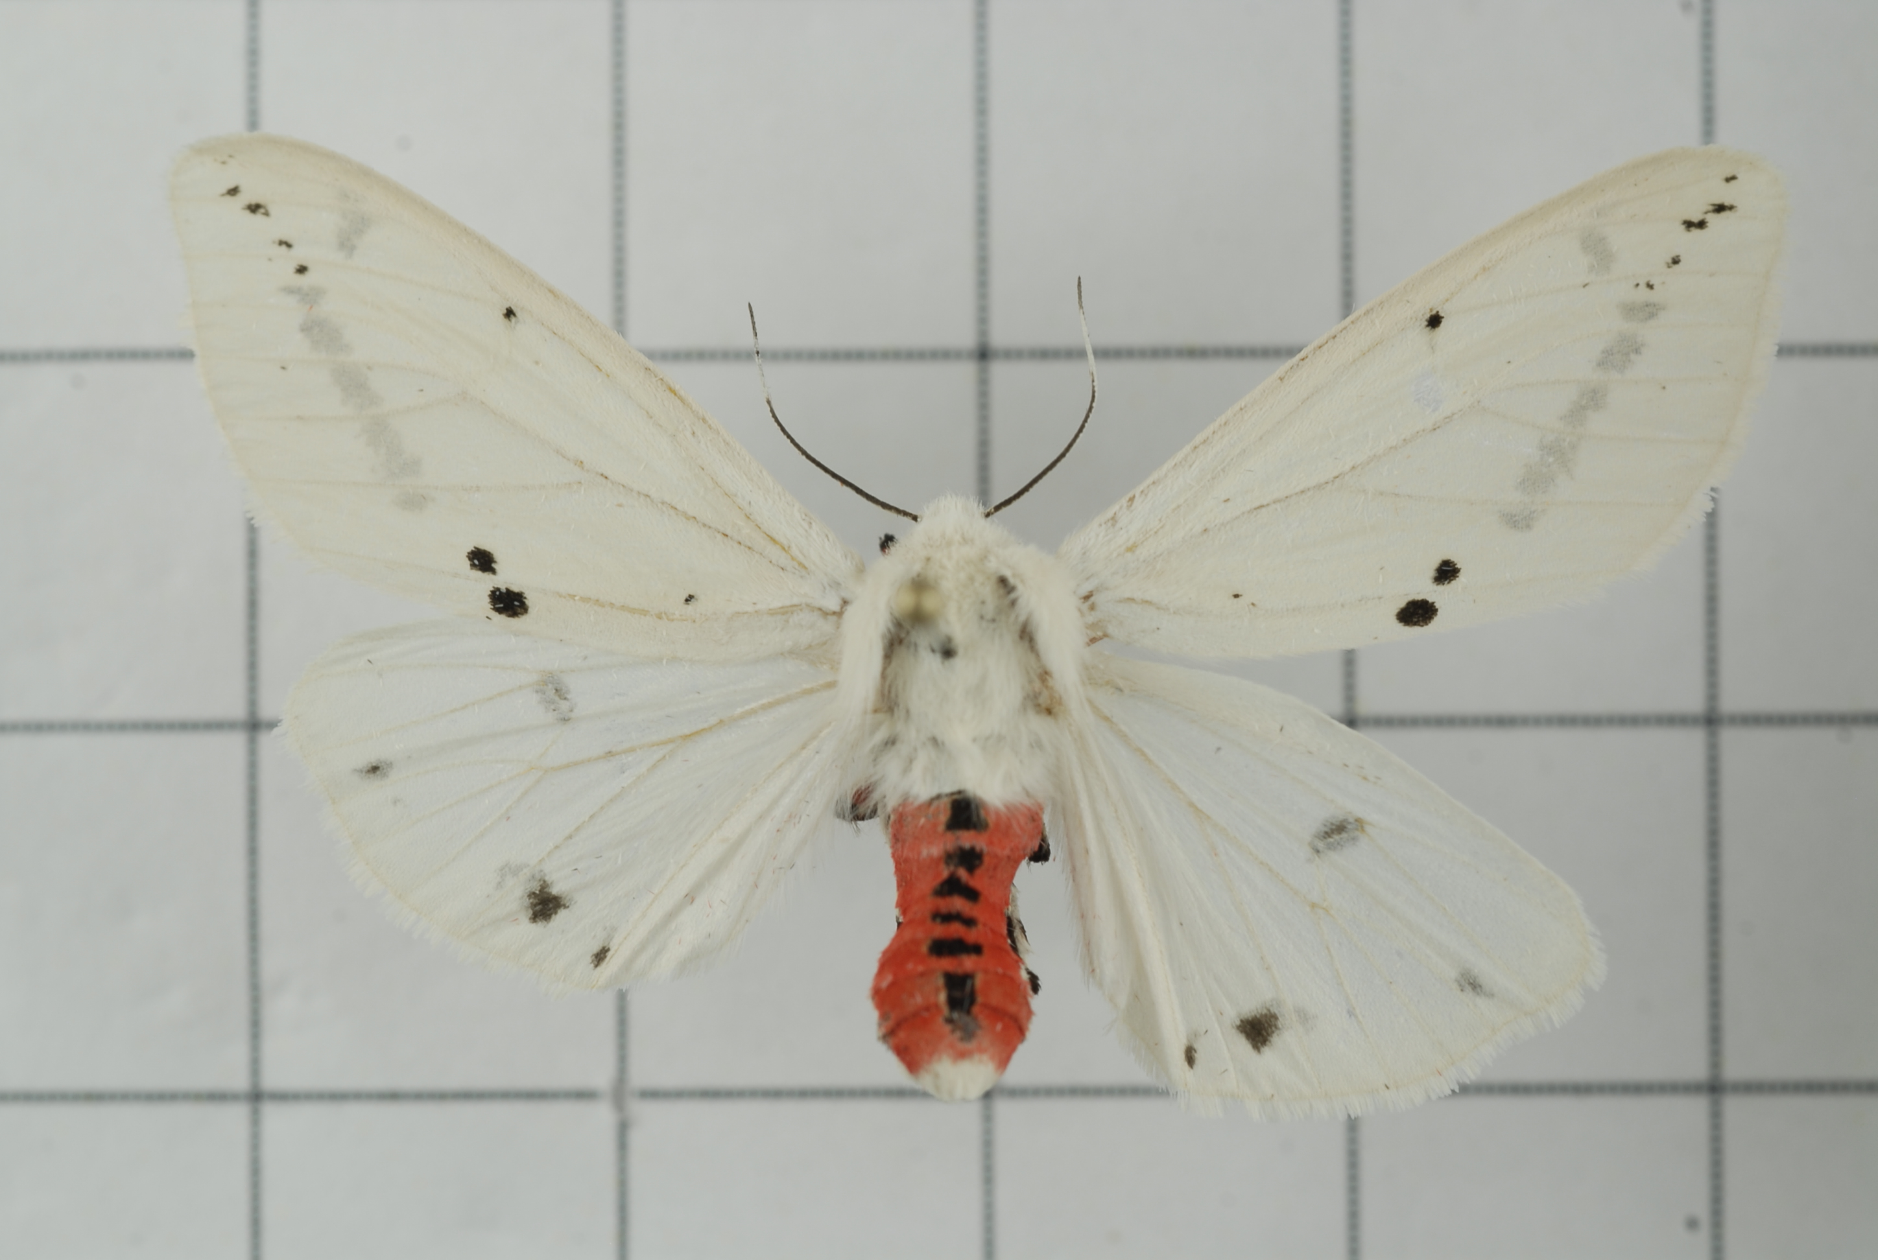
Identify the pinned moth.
Spilarctia subcarnea
